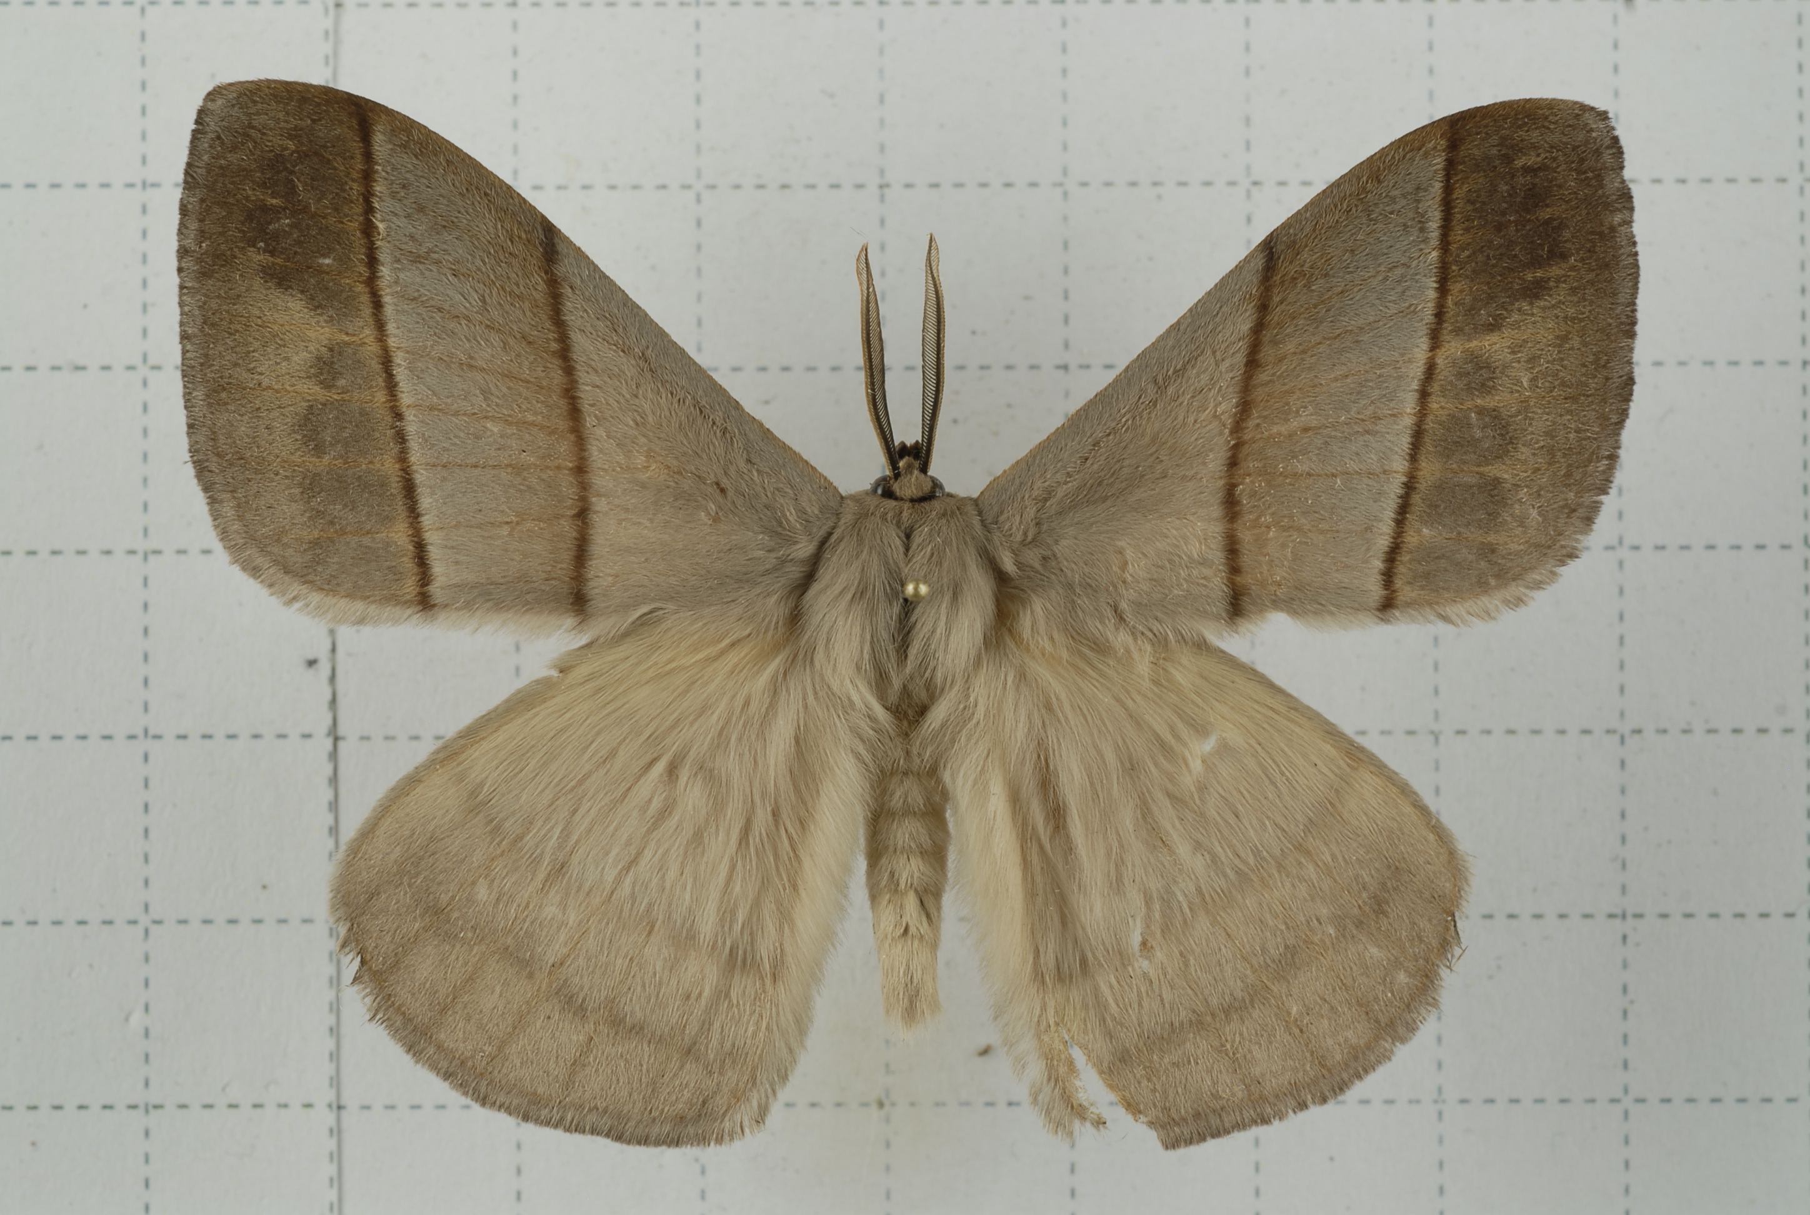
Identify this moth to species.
Palirisa cervina formosana
